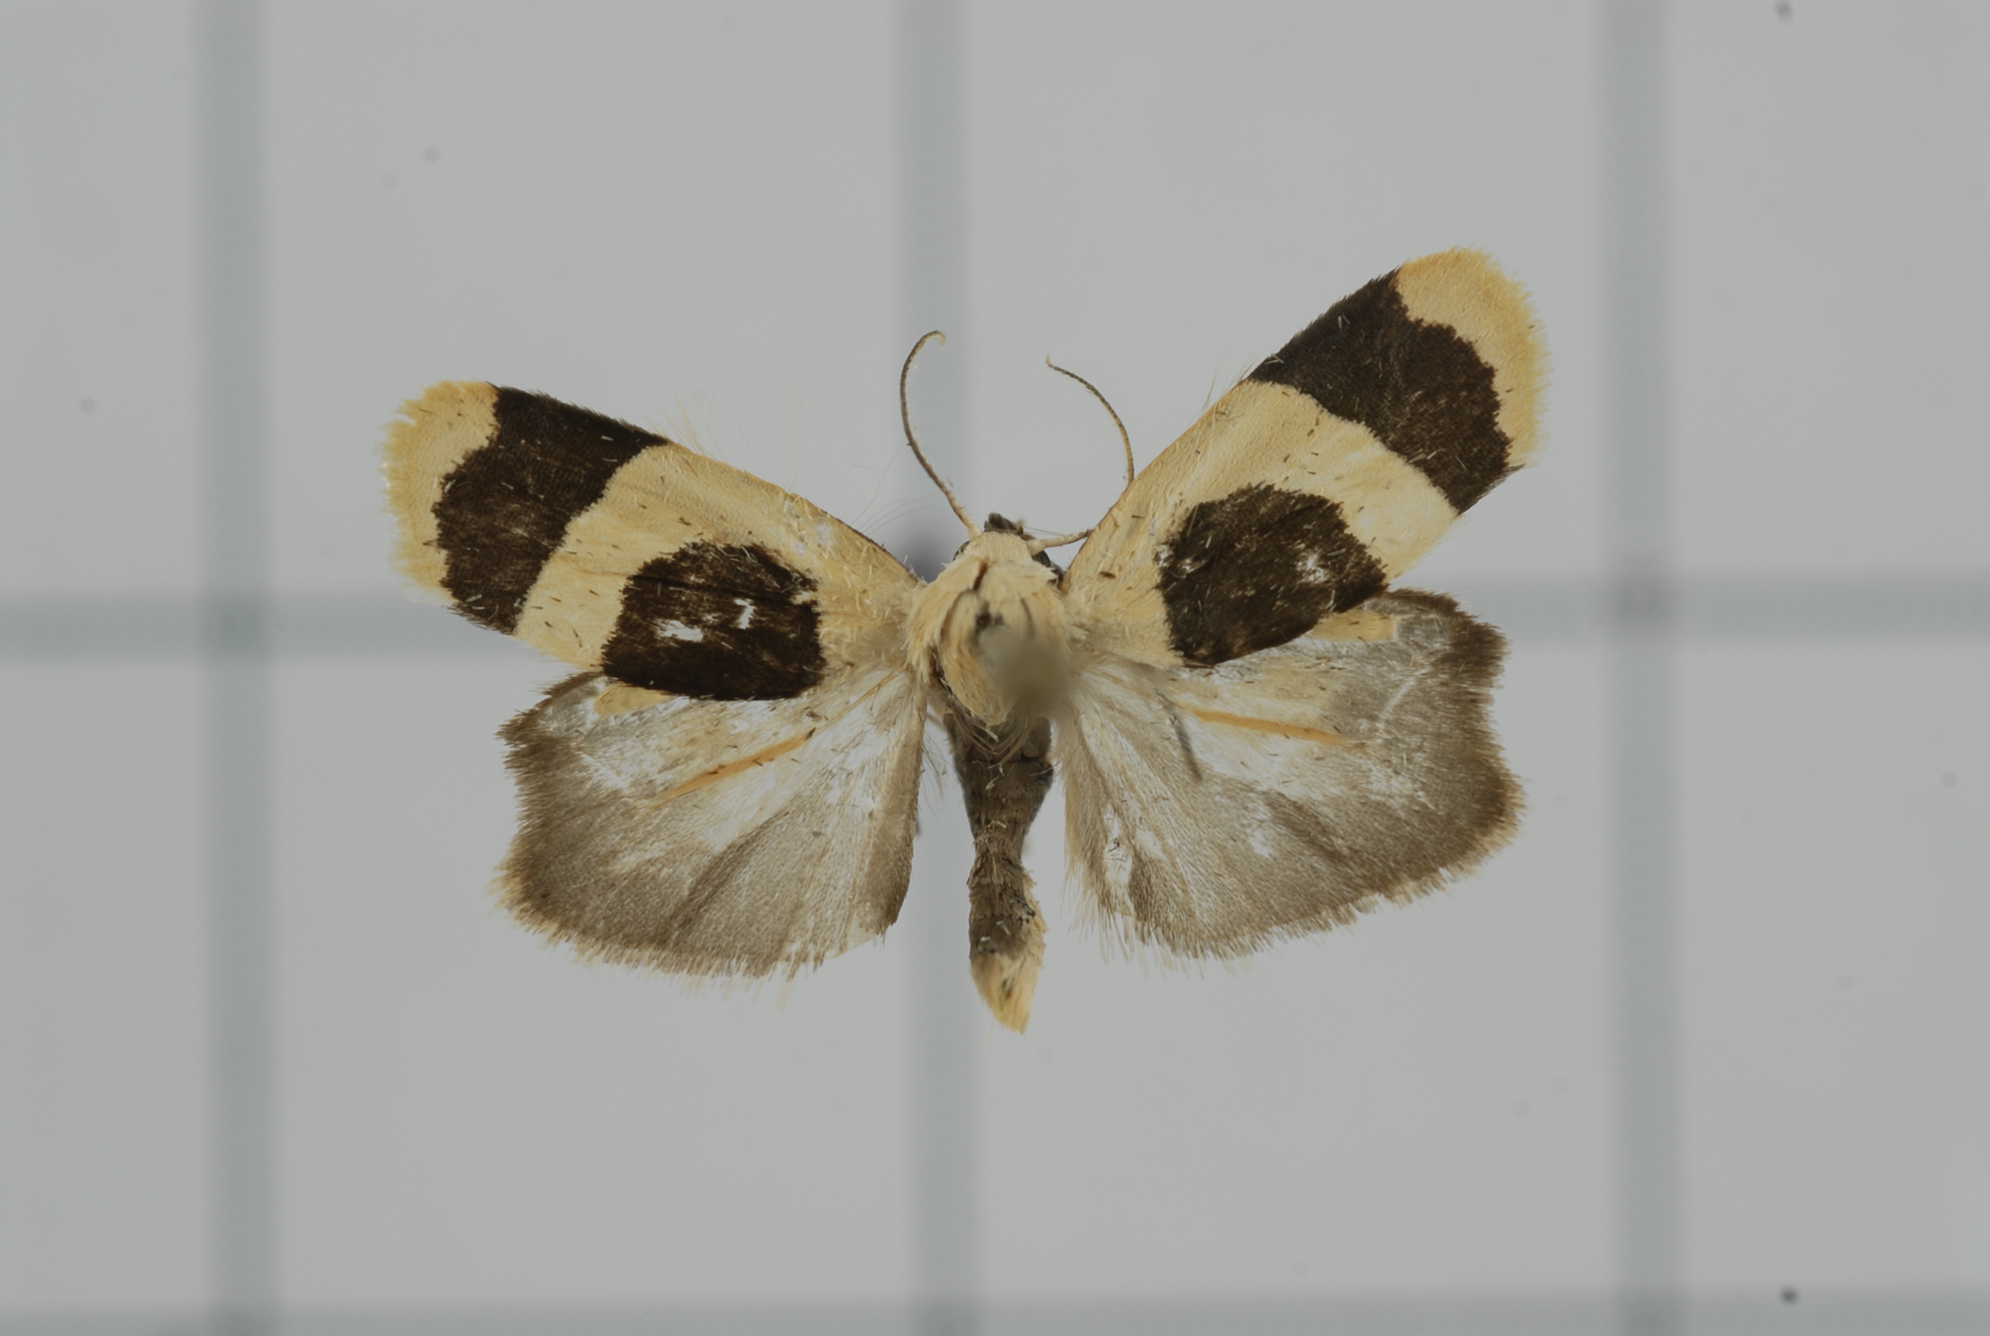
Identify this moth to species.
Garudinia taioana
